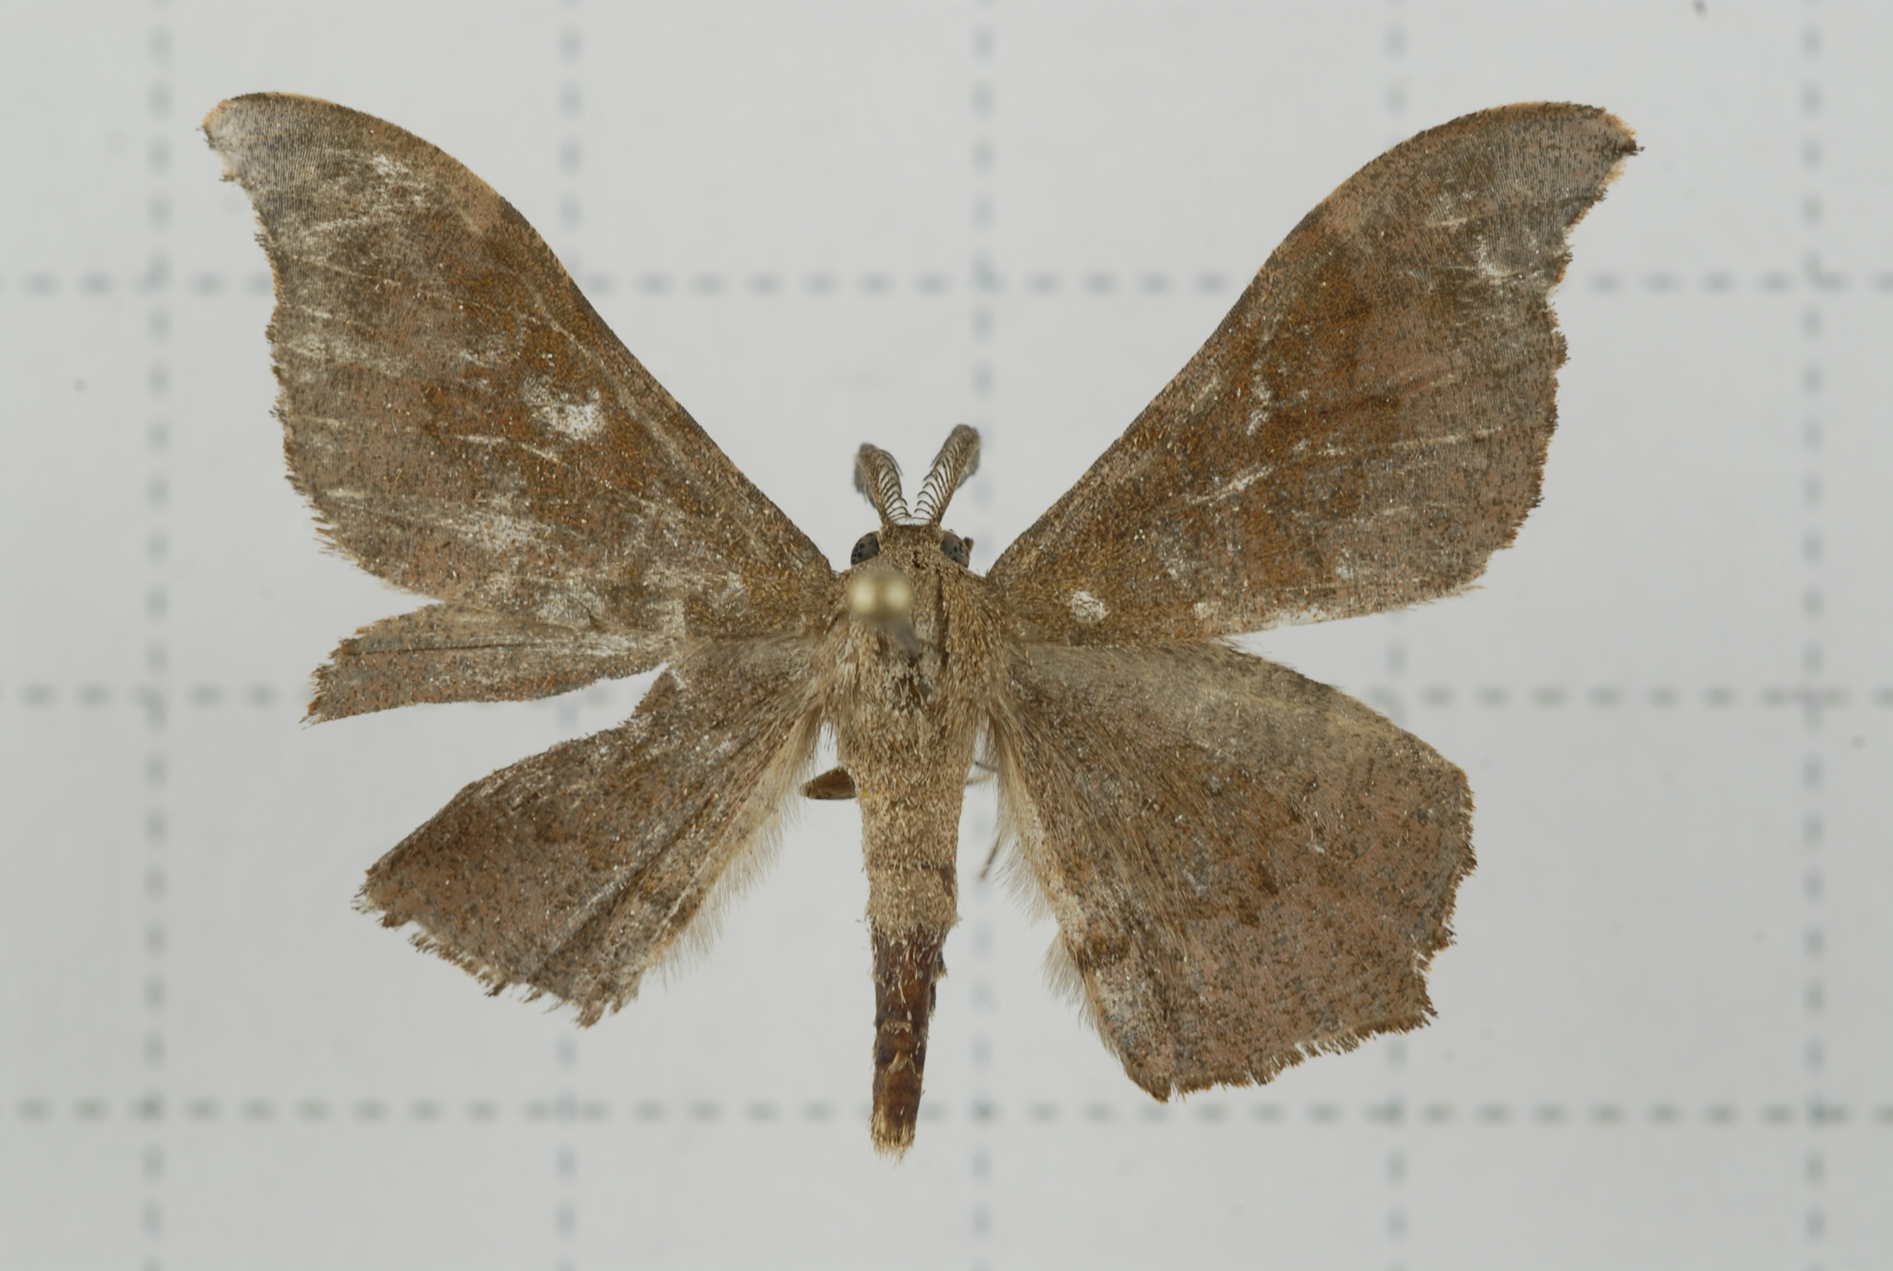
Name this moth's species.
Hyposidra talaca talaca
